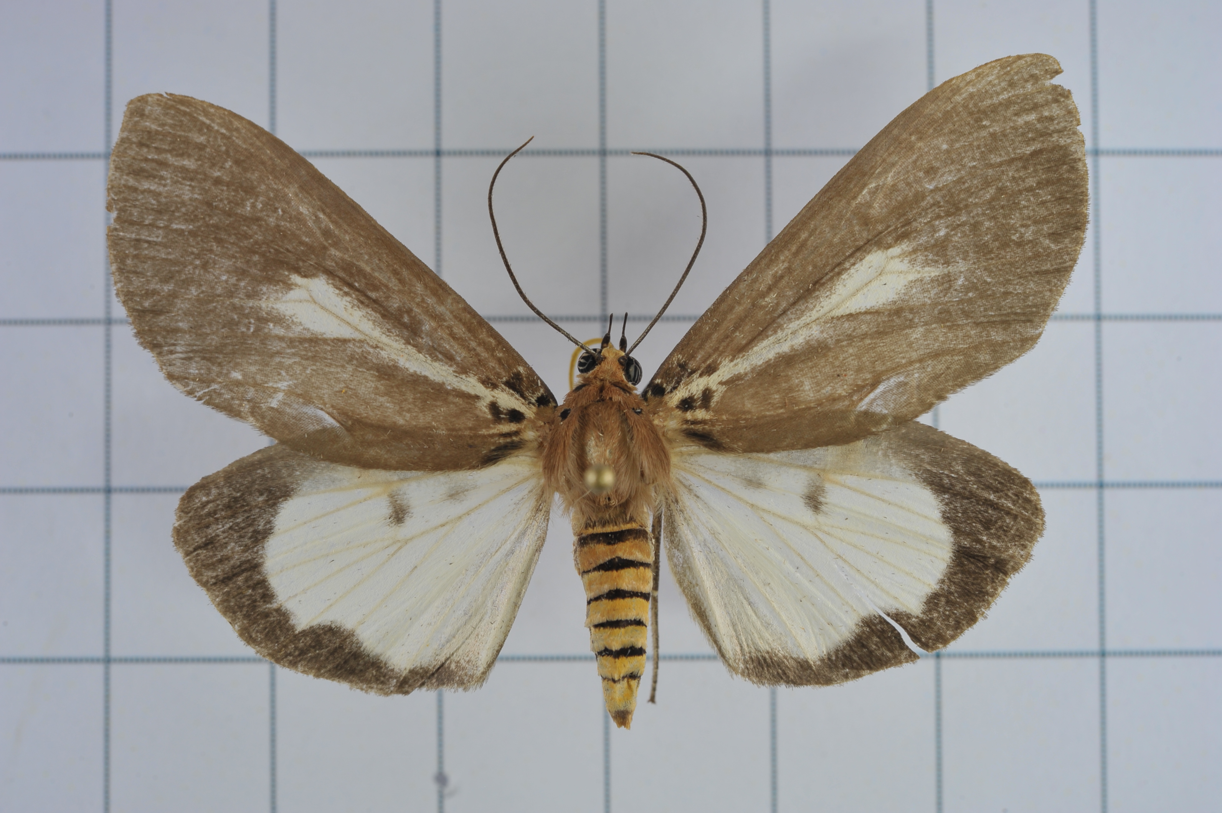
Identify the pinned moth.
Asota heliconia zebrina
